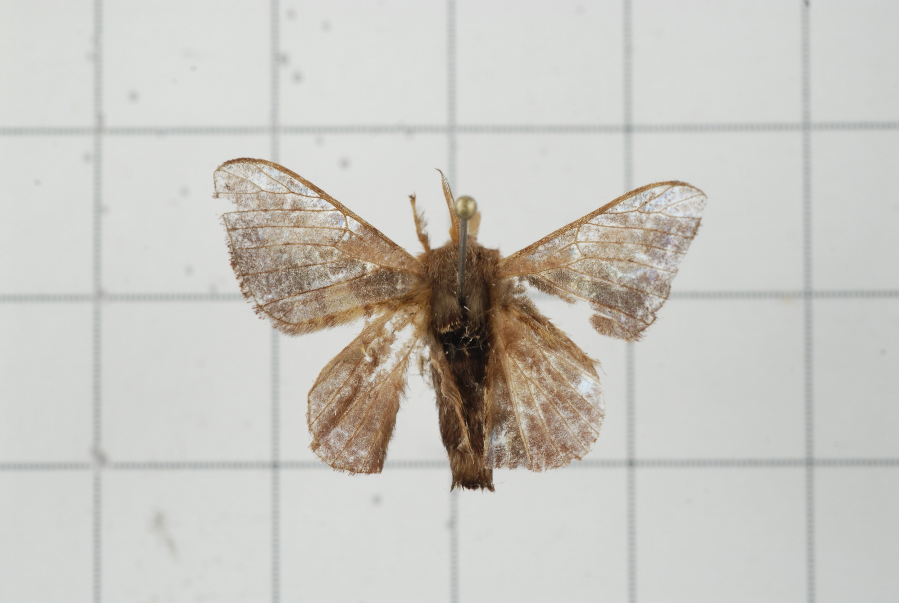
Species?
Triuncina brunnea
